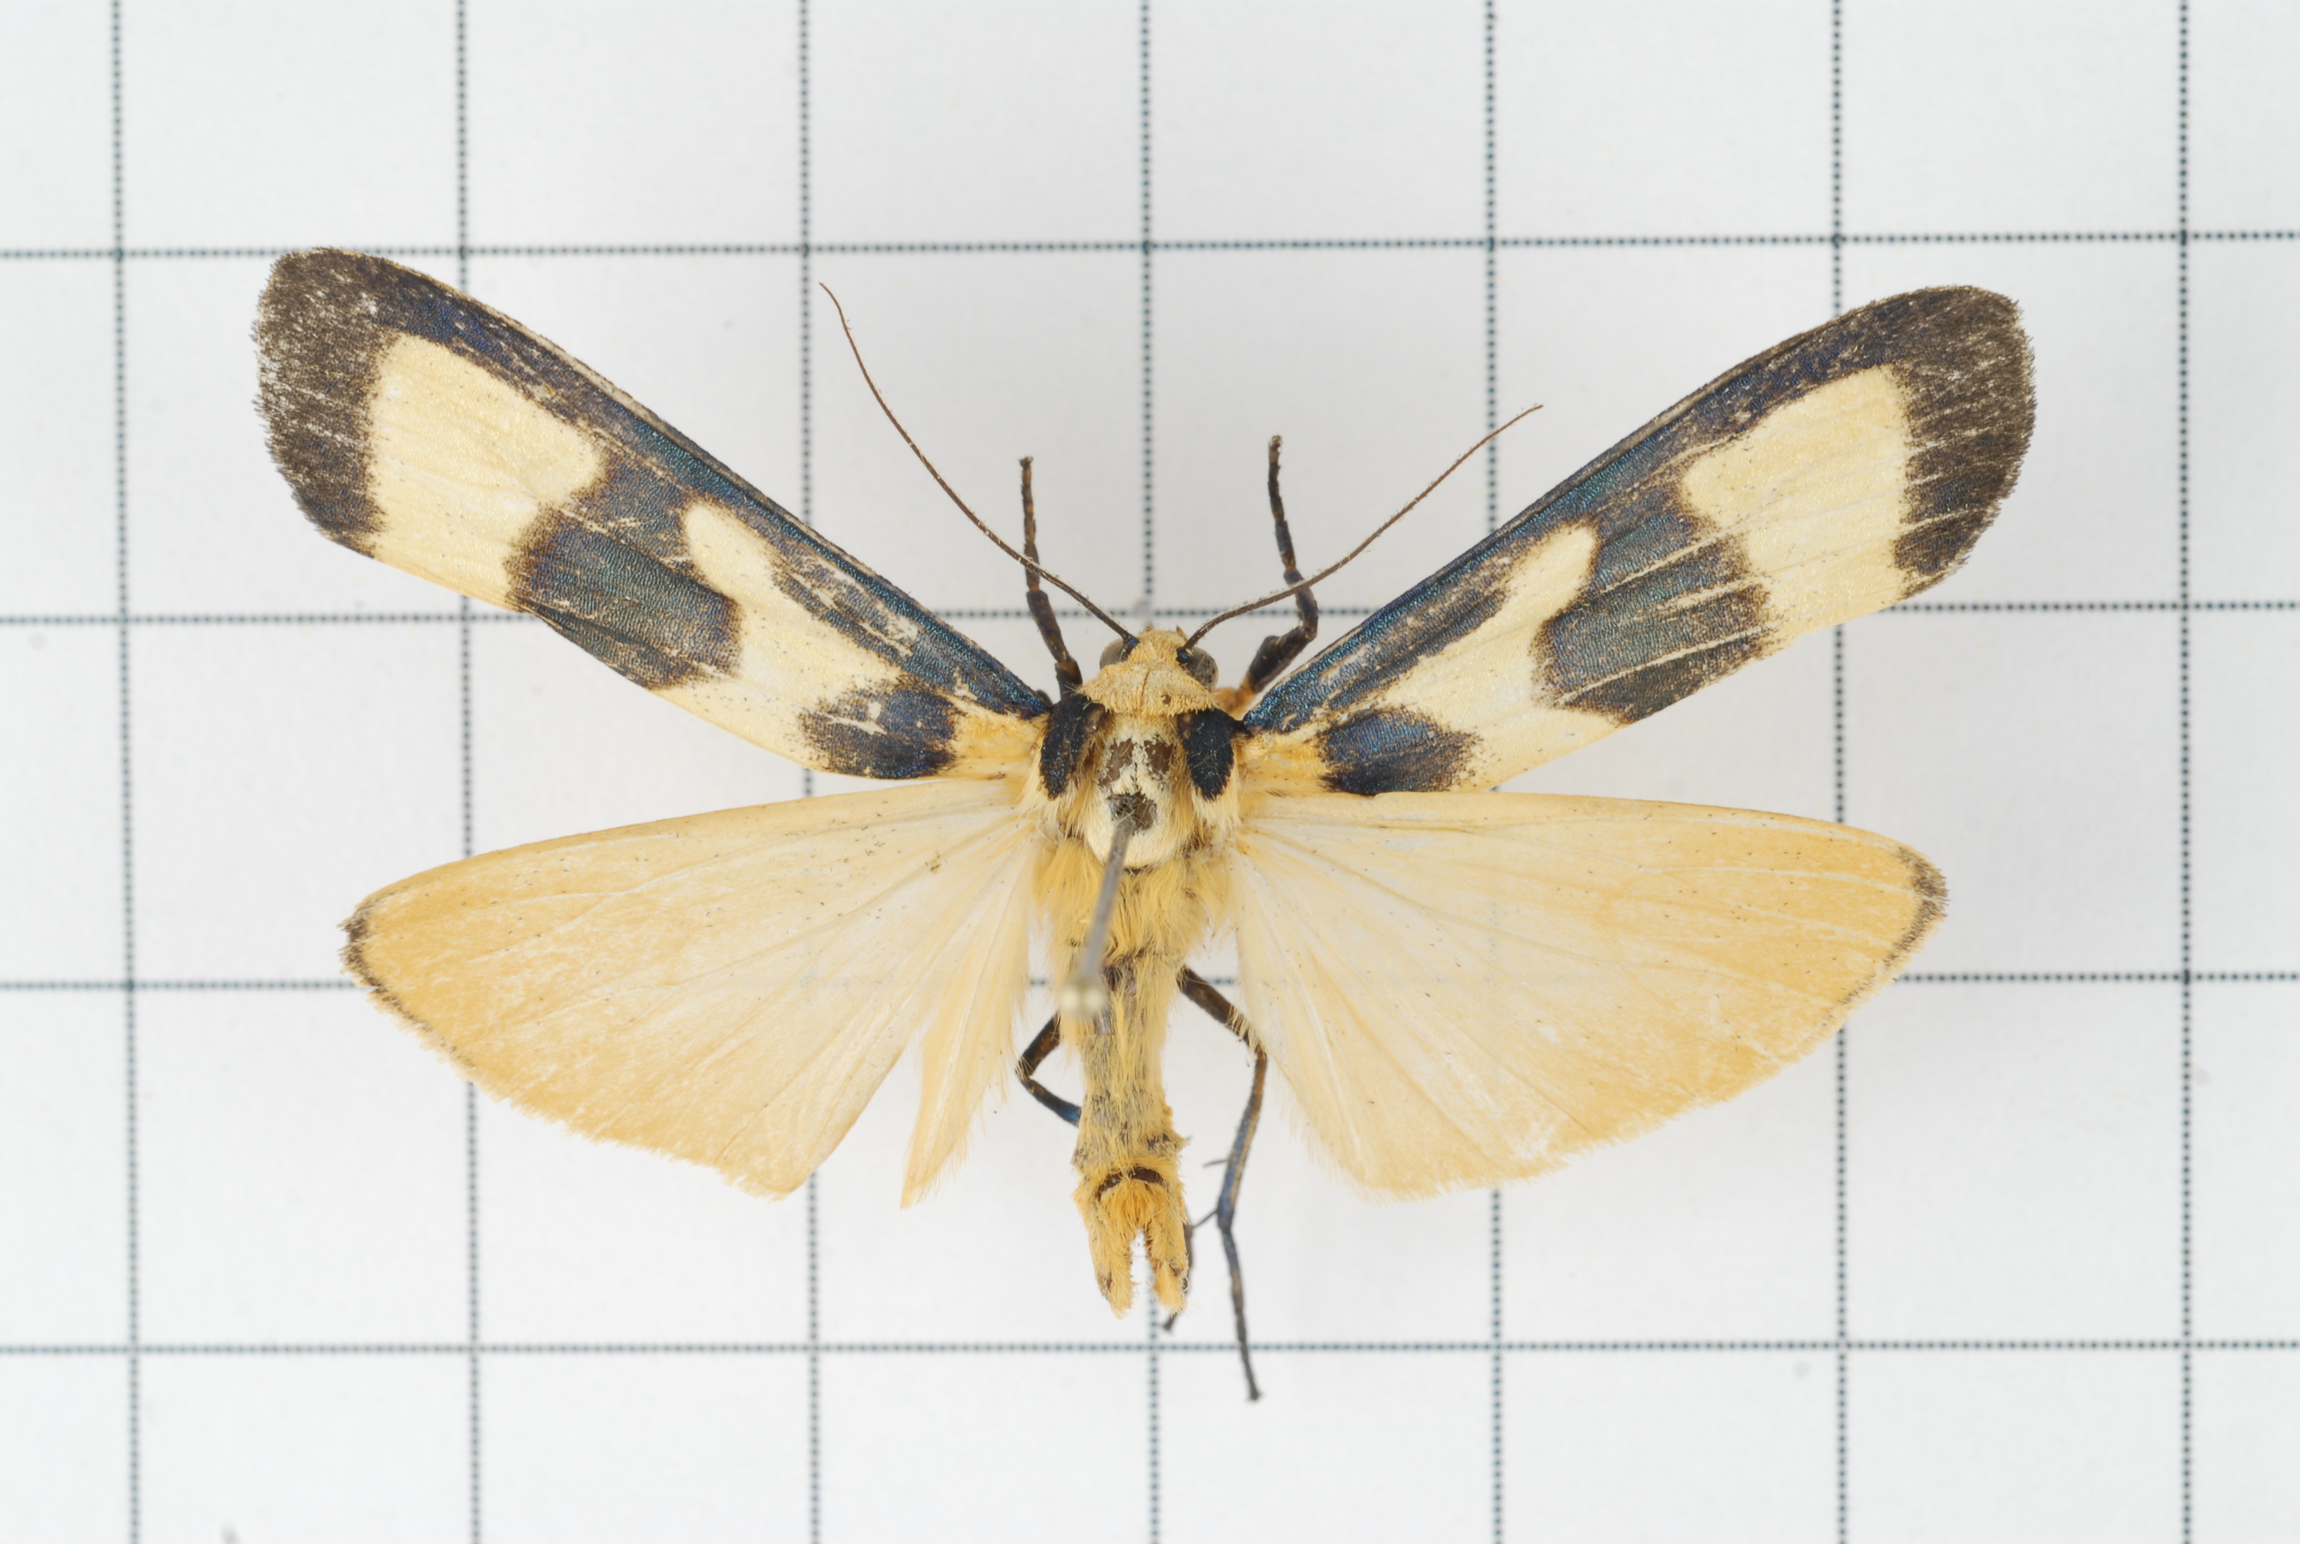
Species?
Chrysaeglia magnifica
